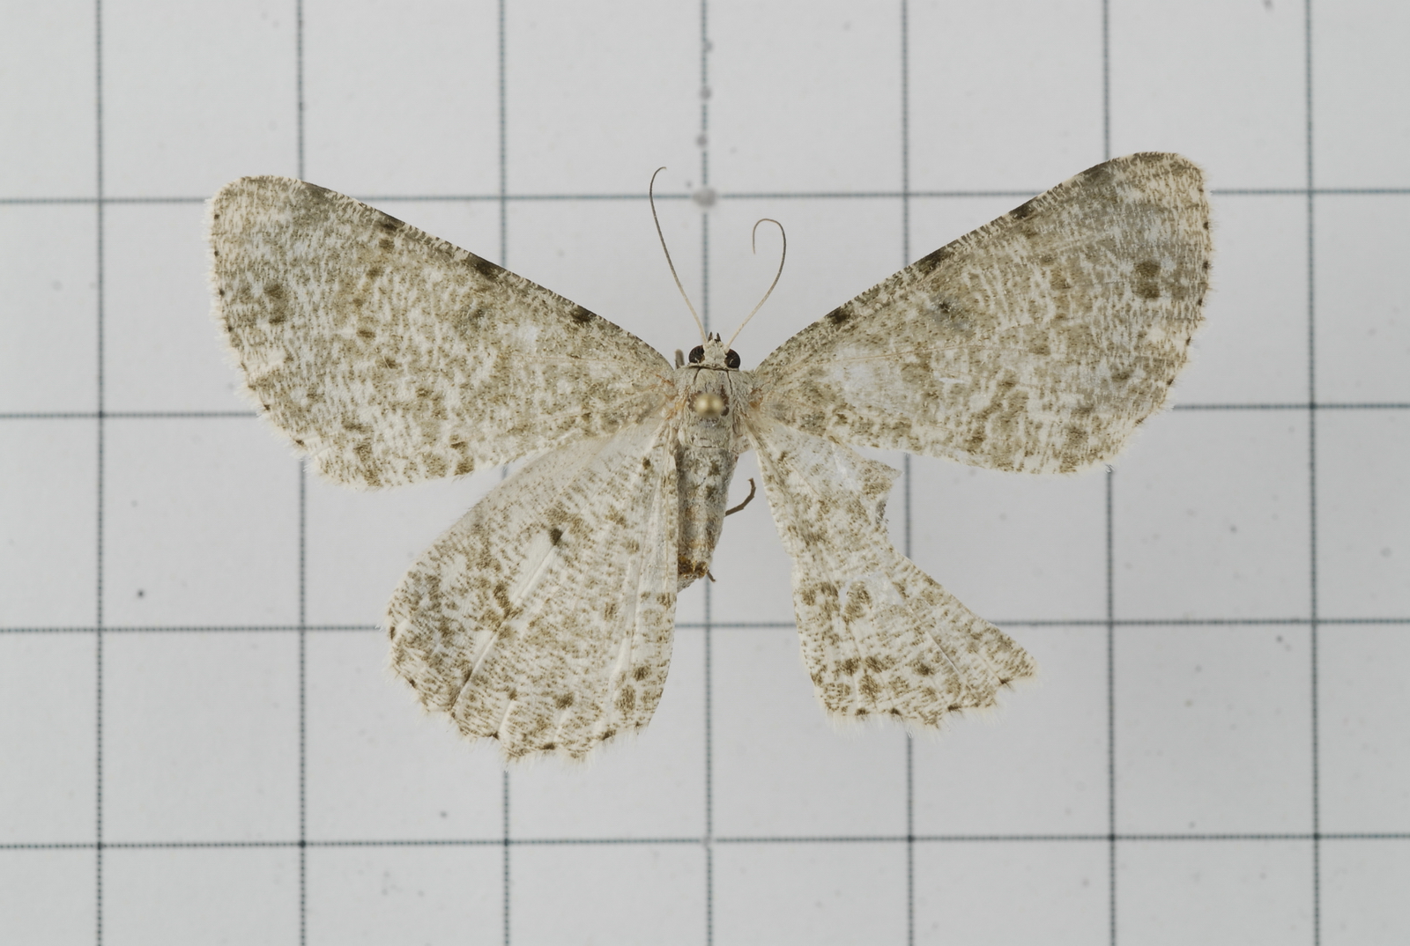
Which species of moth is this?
Catoria sublavaria
